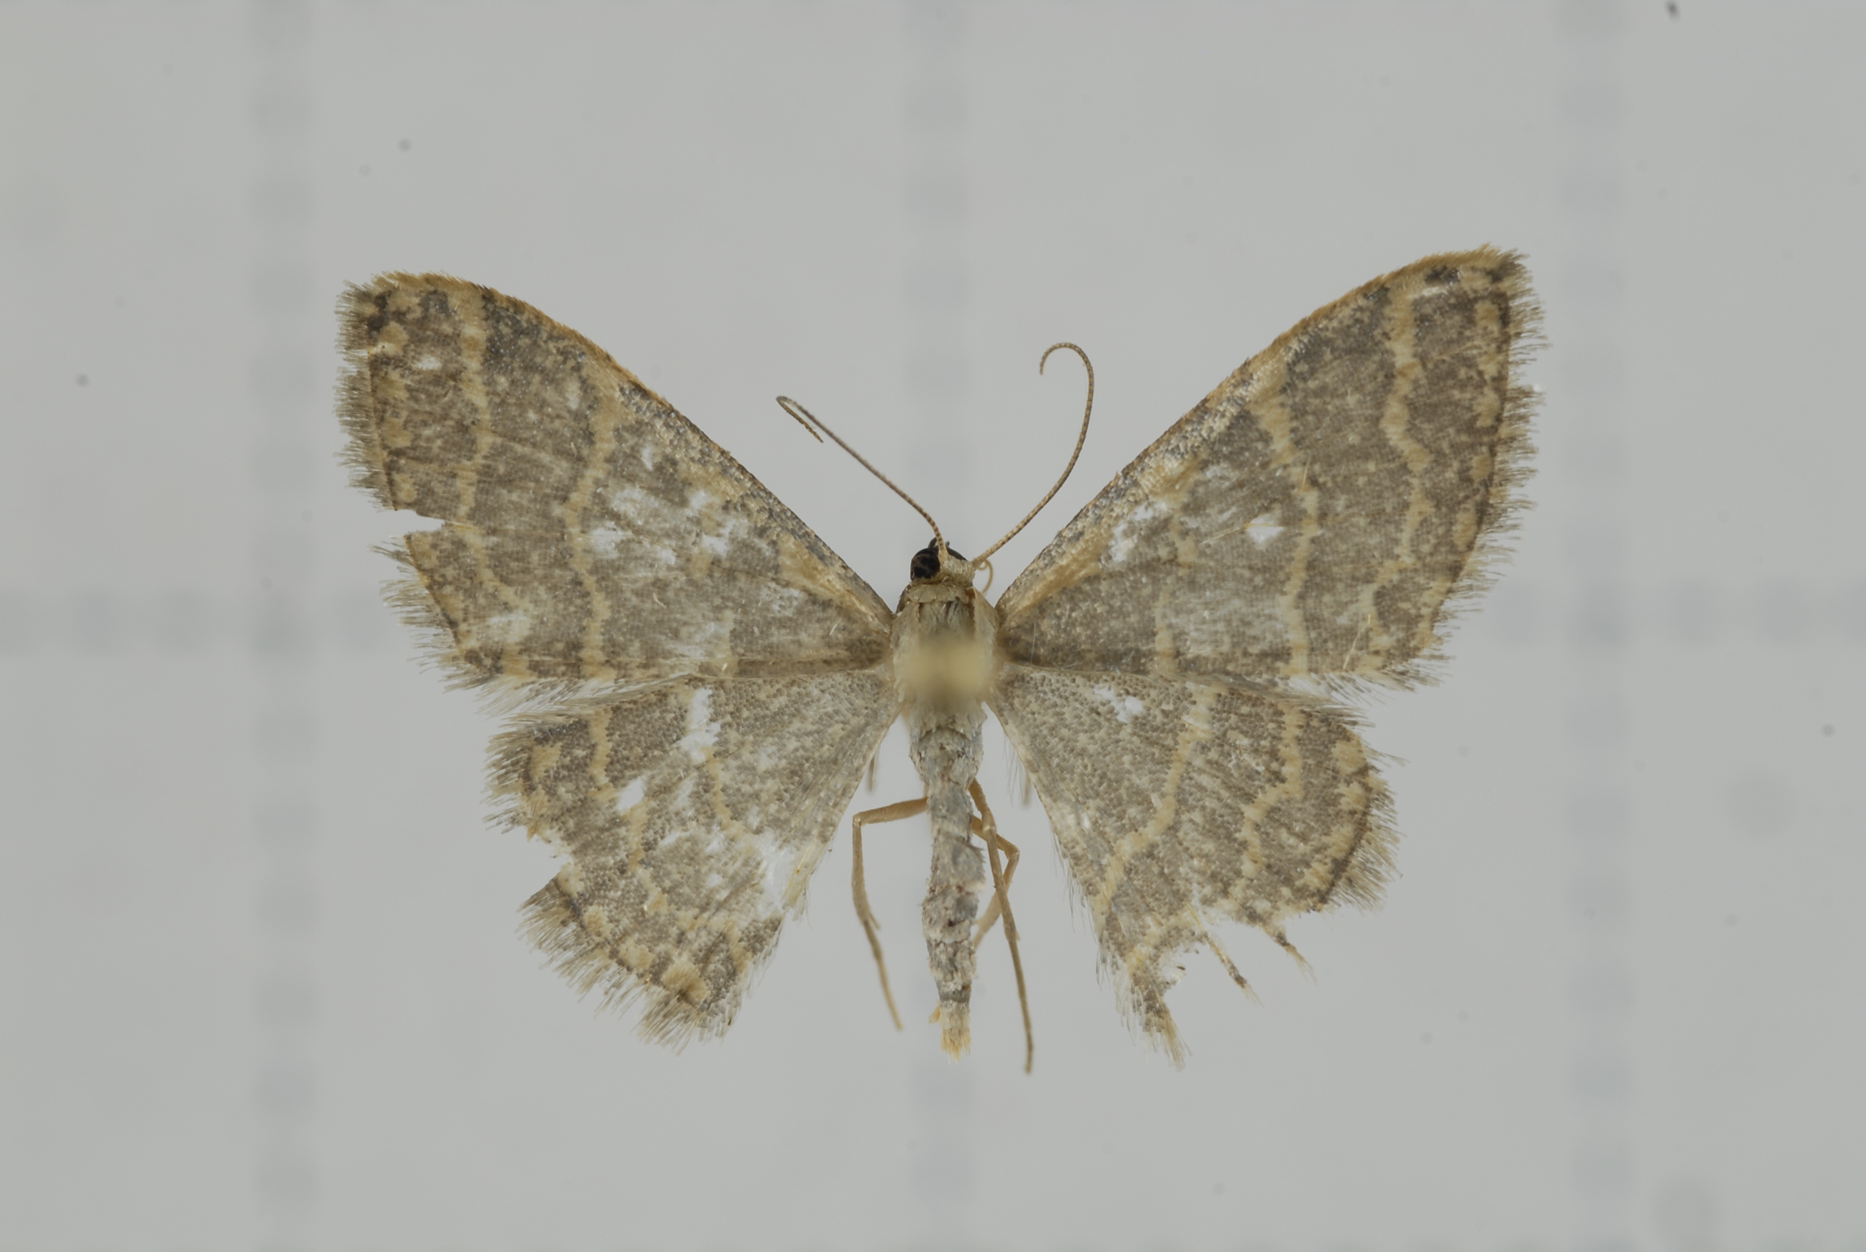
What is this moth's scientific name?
Lophophleps purpurea
